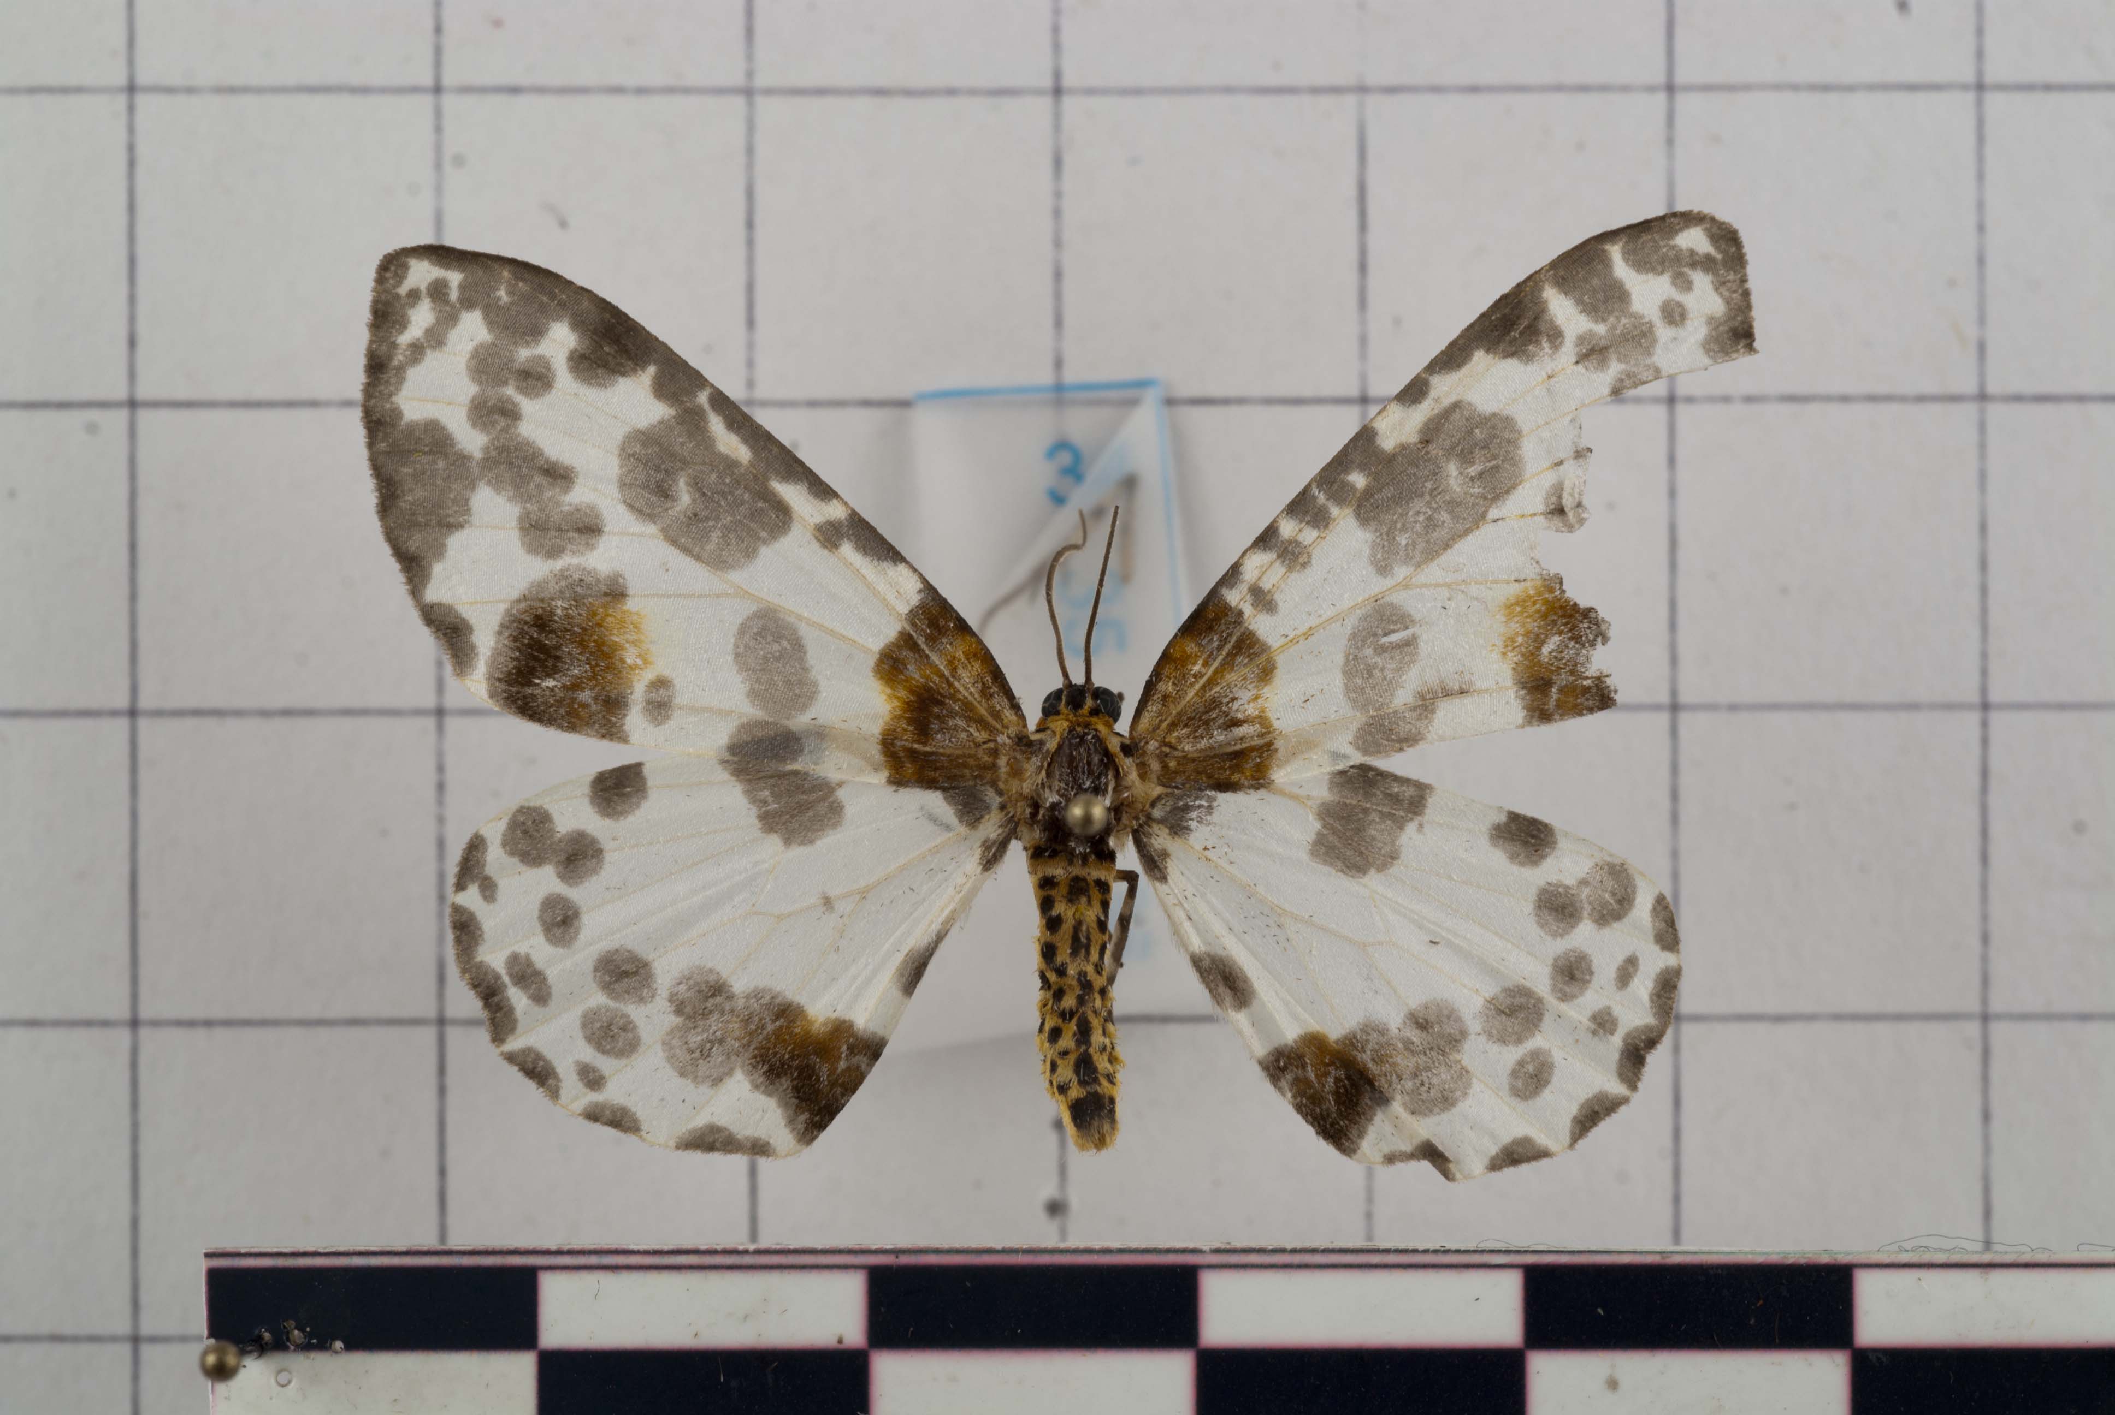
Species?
Abraxas formosilluminata
